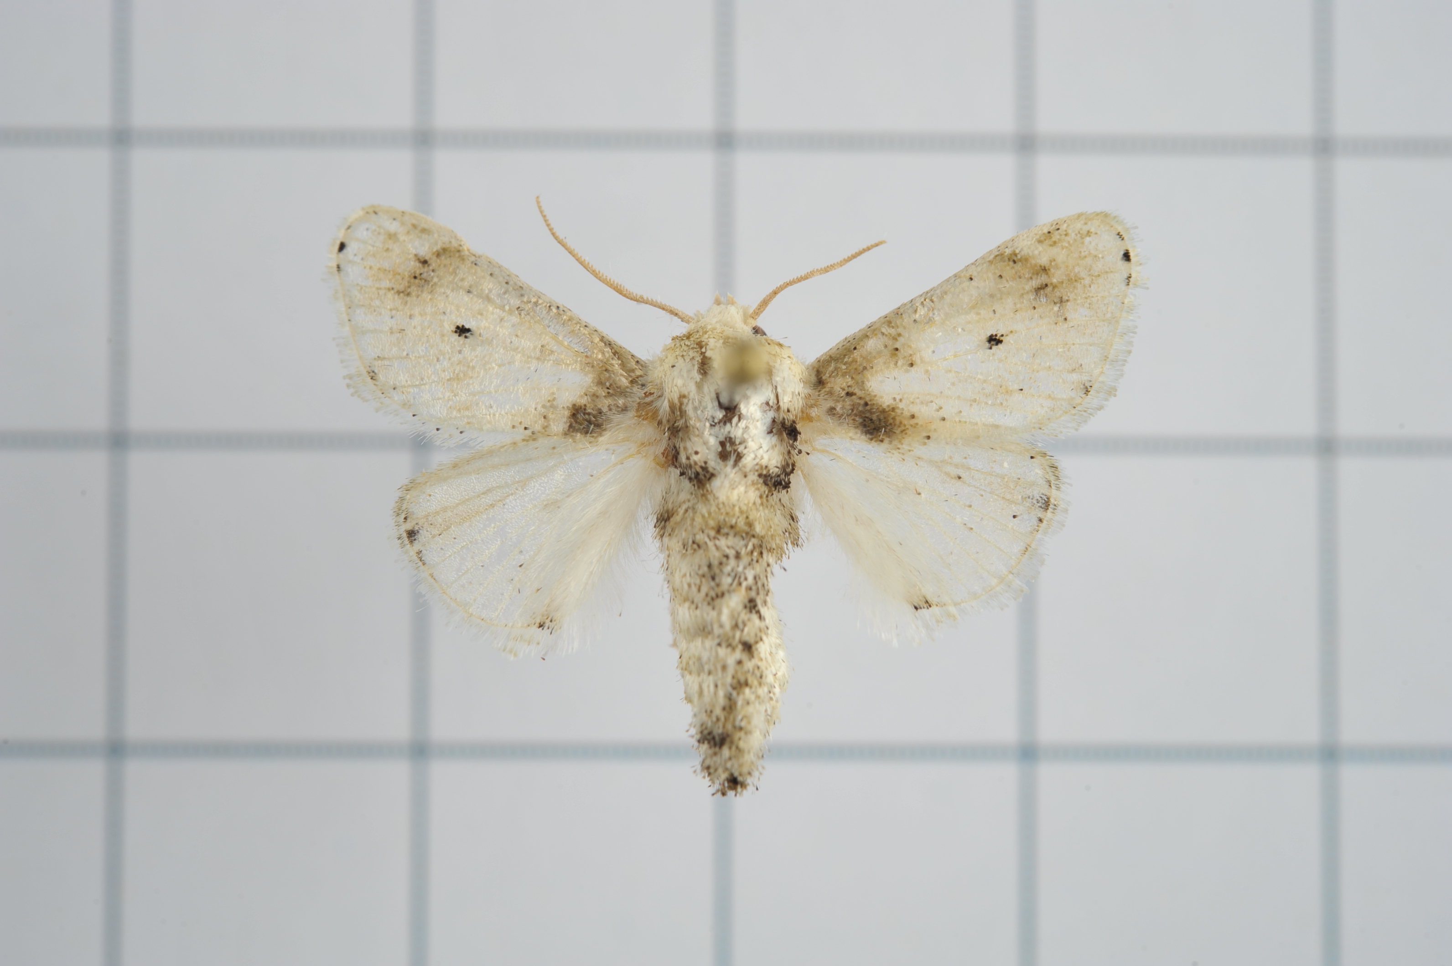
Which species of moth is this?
Althonarosa horisyaensis
